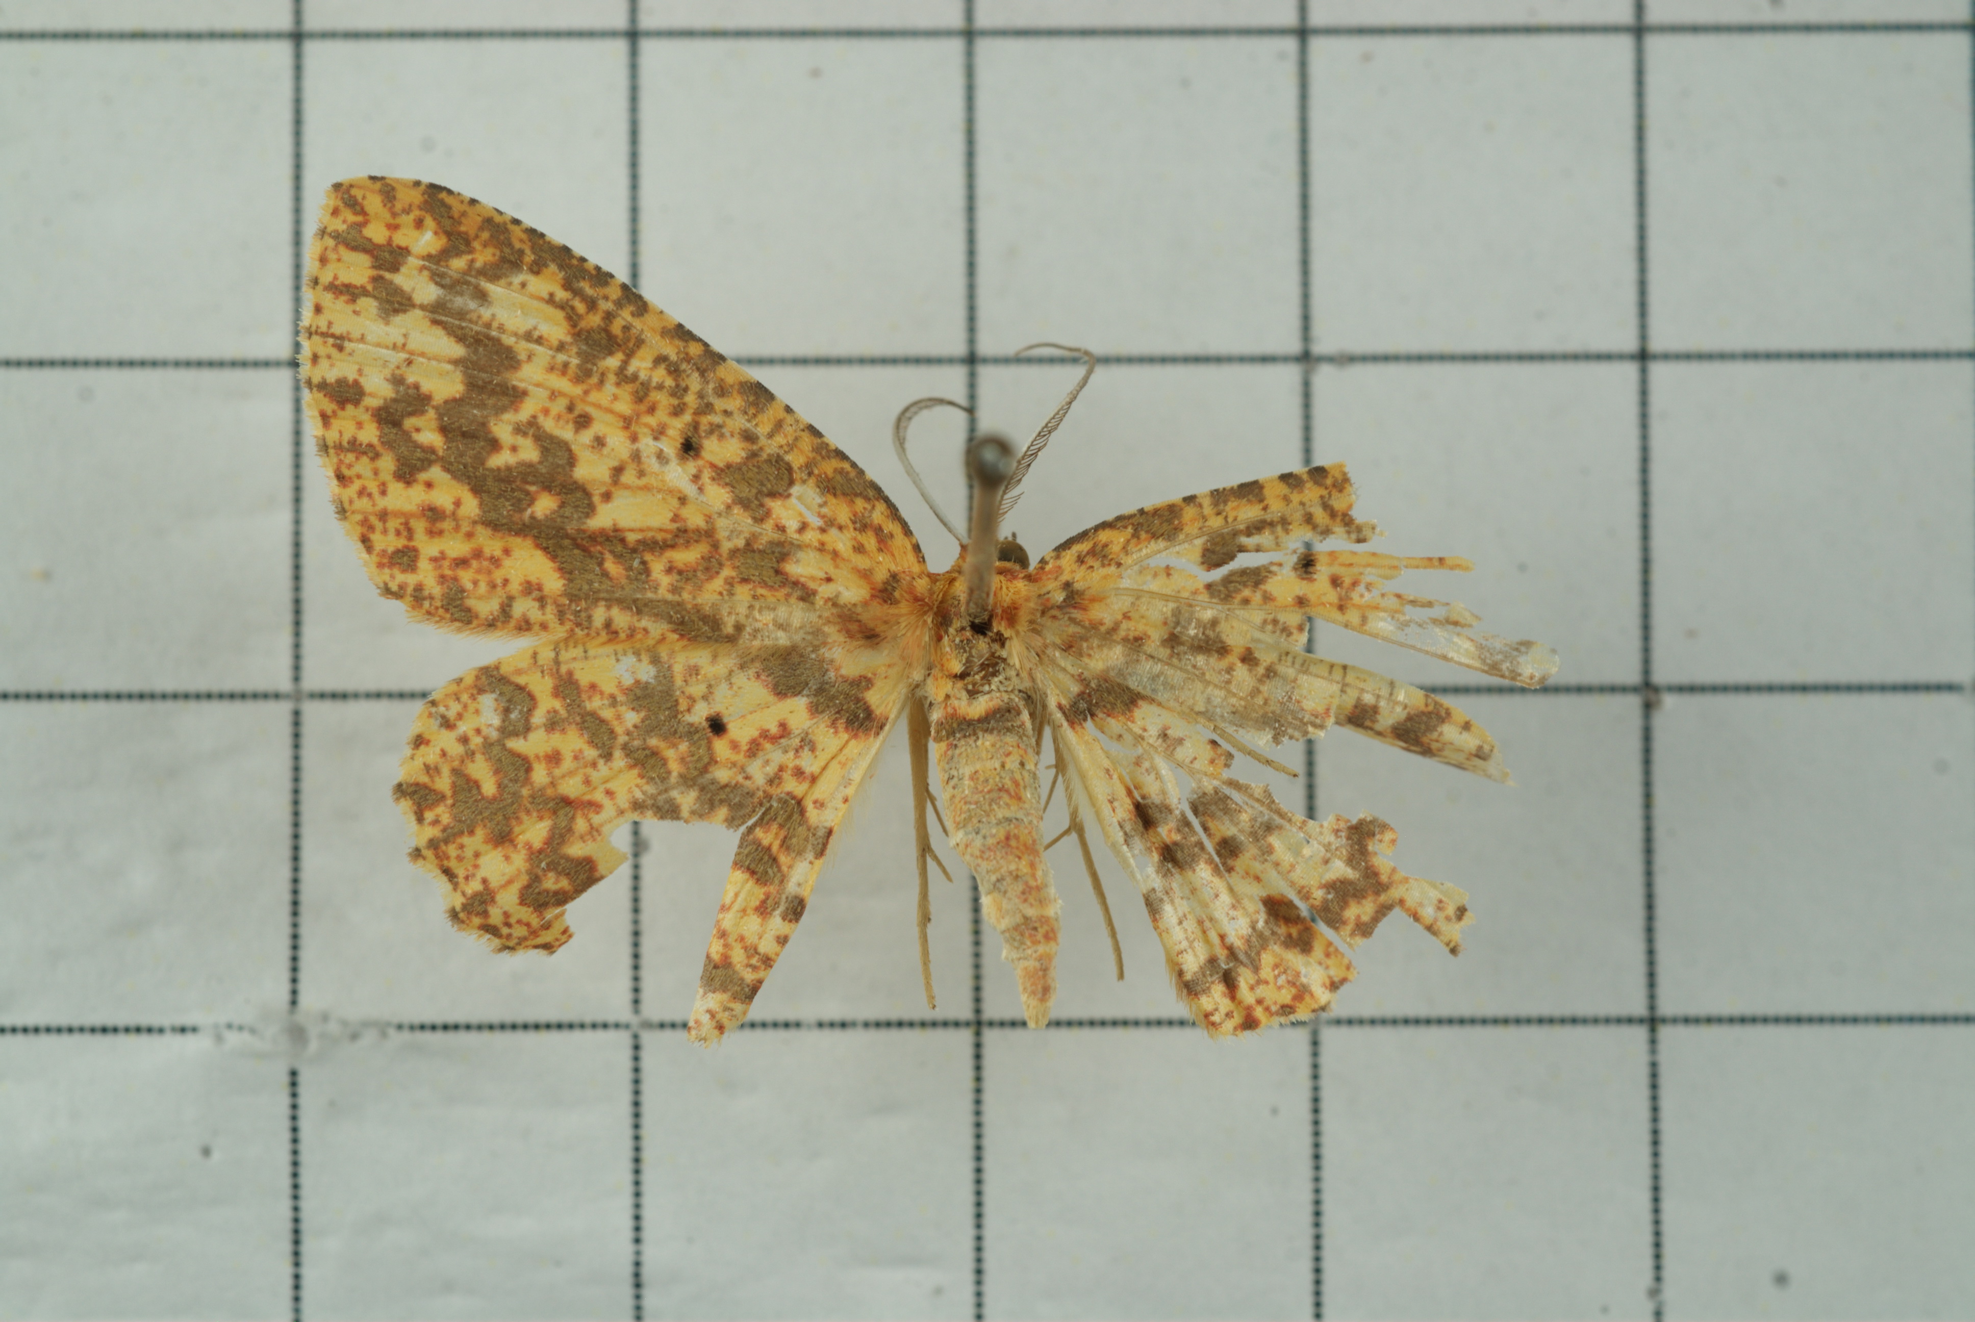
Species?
Borbacha pardaria
